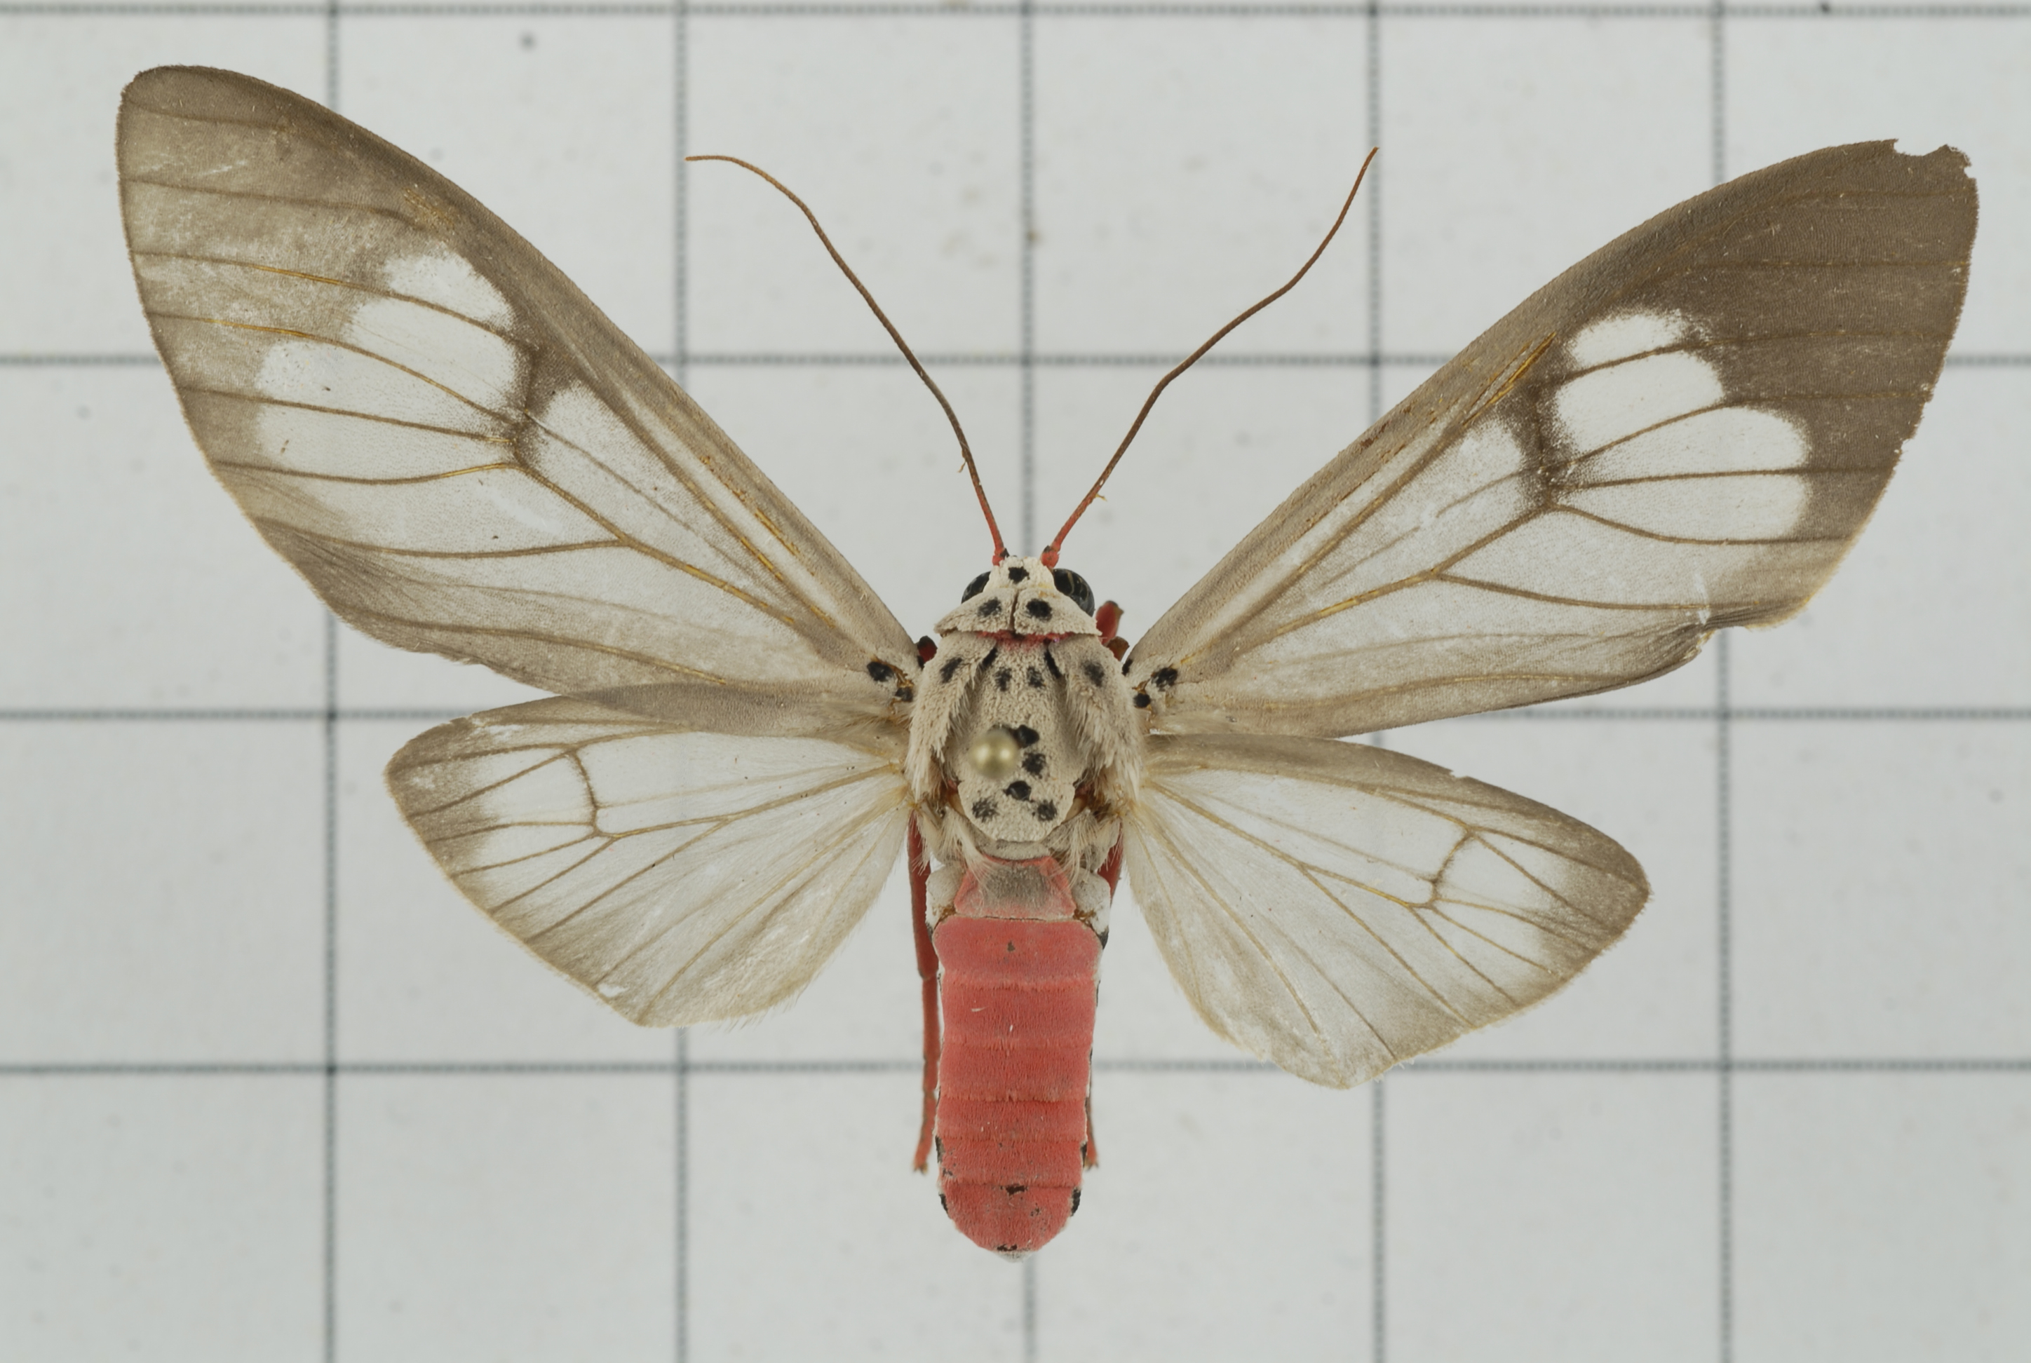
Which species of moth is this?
Amerila astreus
